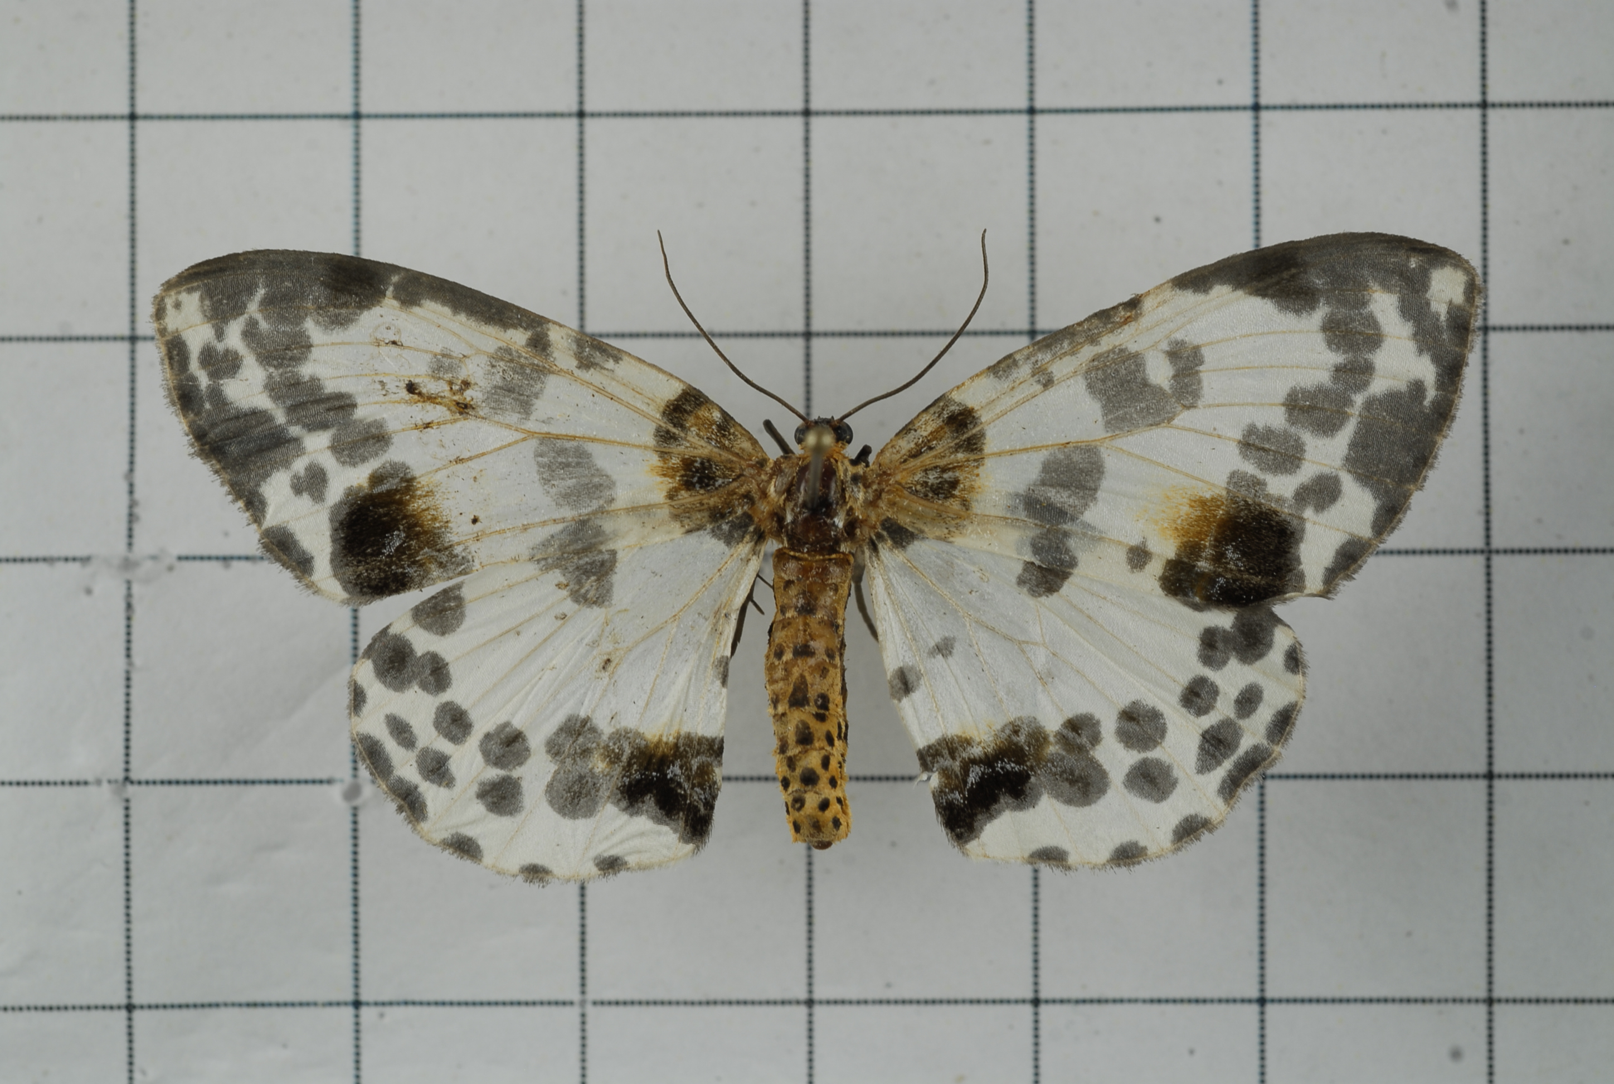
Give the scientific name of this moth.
Abraxas formosilluminata
